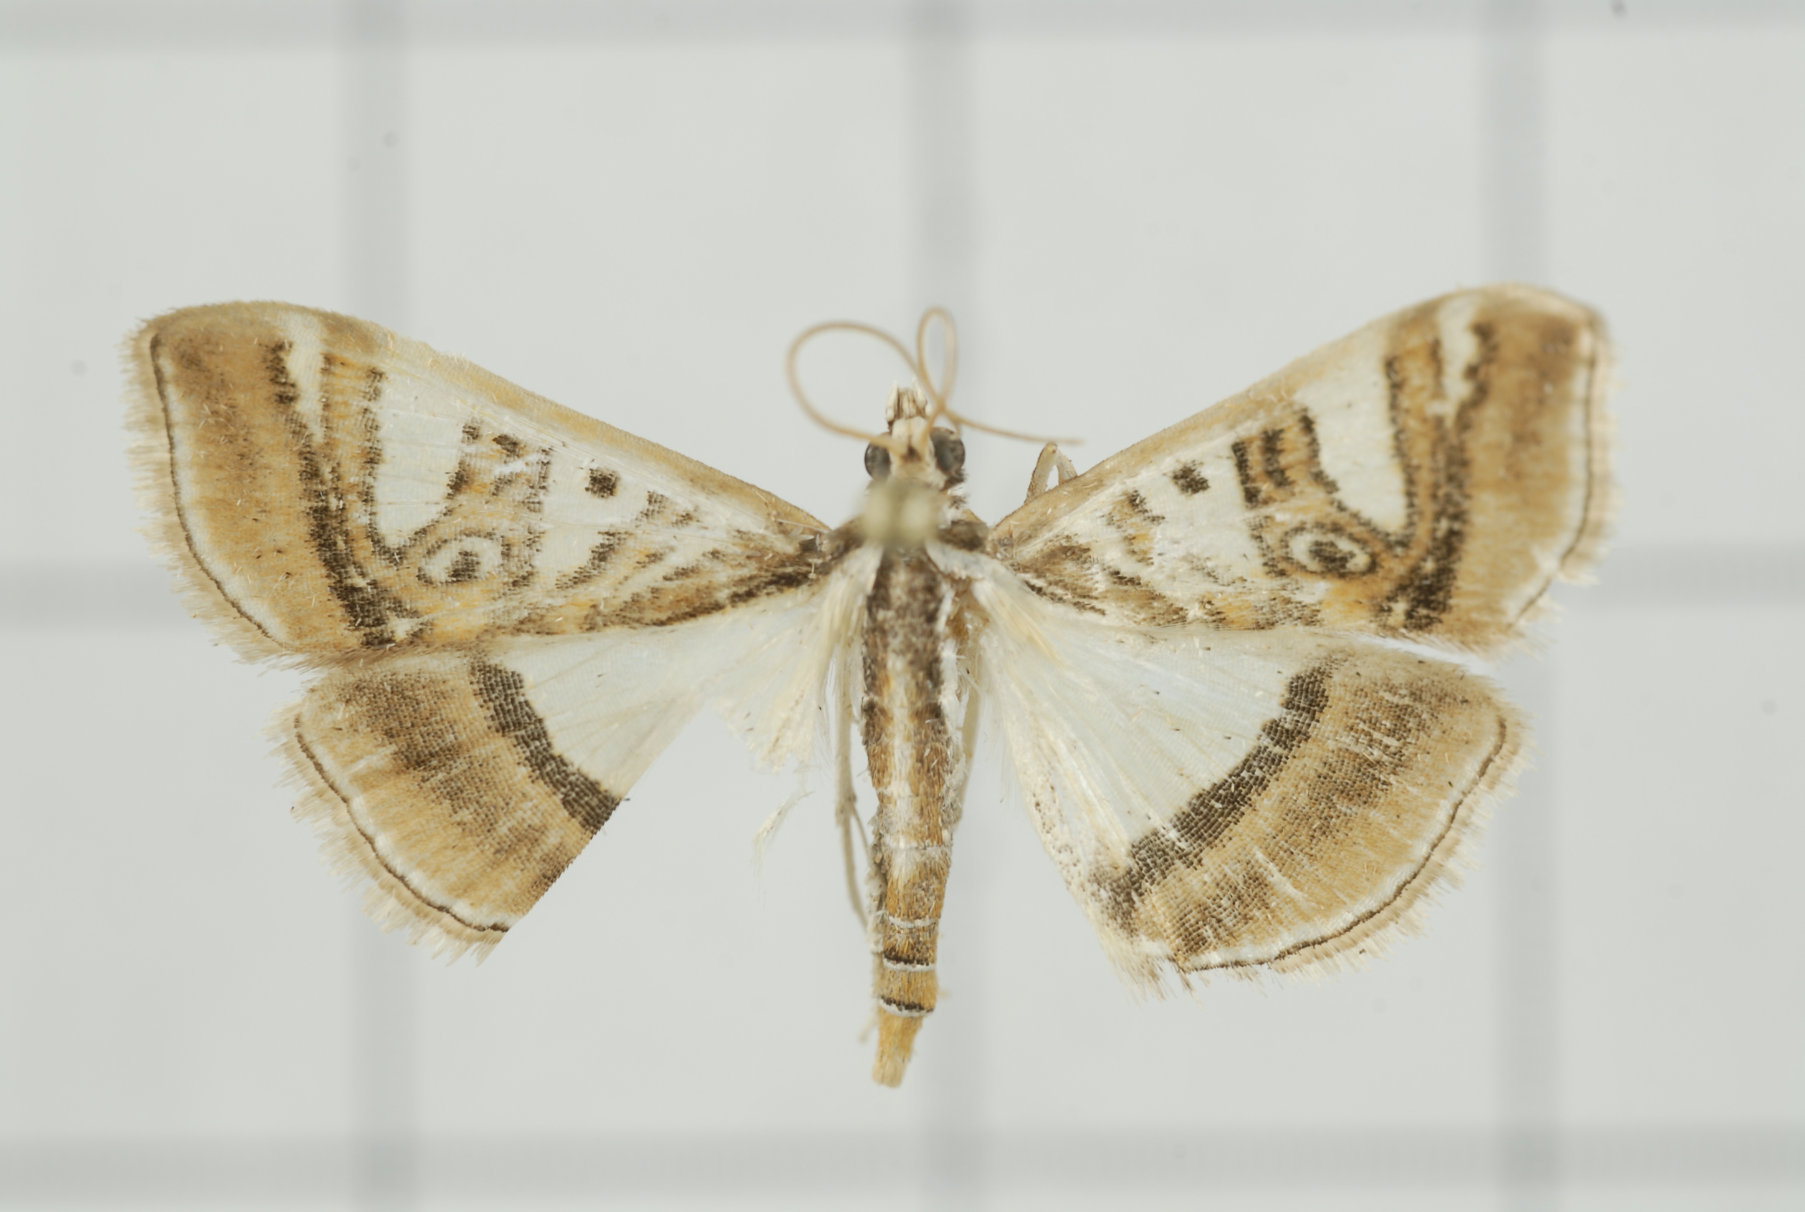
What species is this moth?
Glyphodes duplicalis
